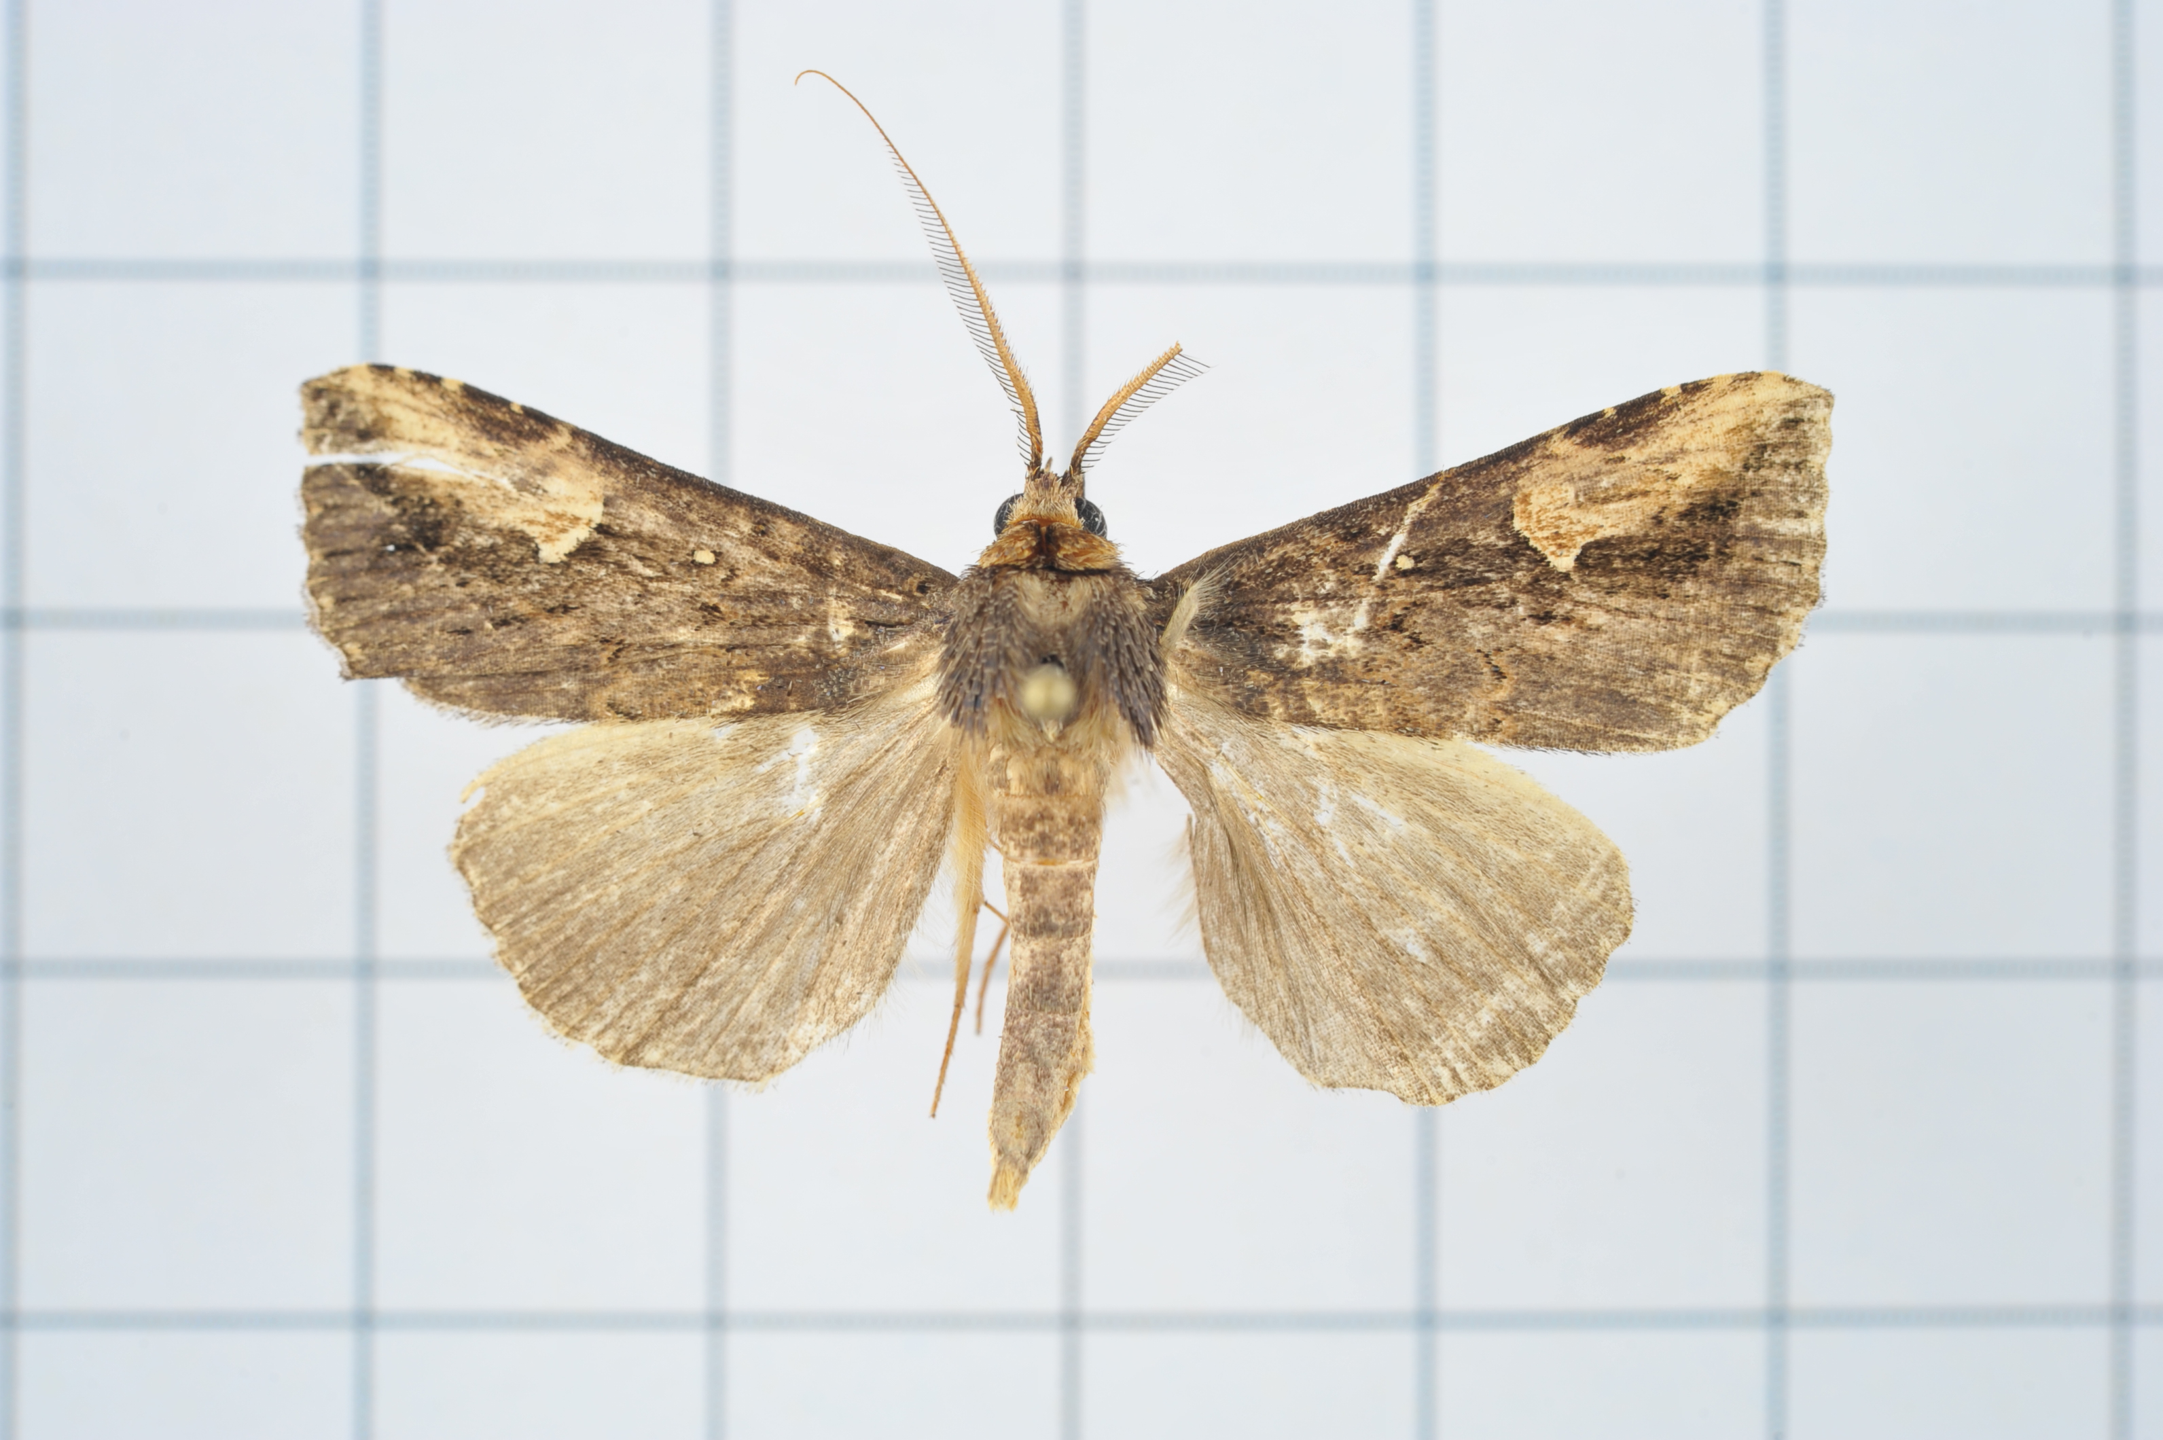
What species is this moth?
Pseudosphetta moorei
